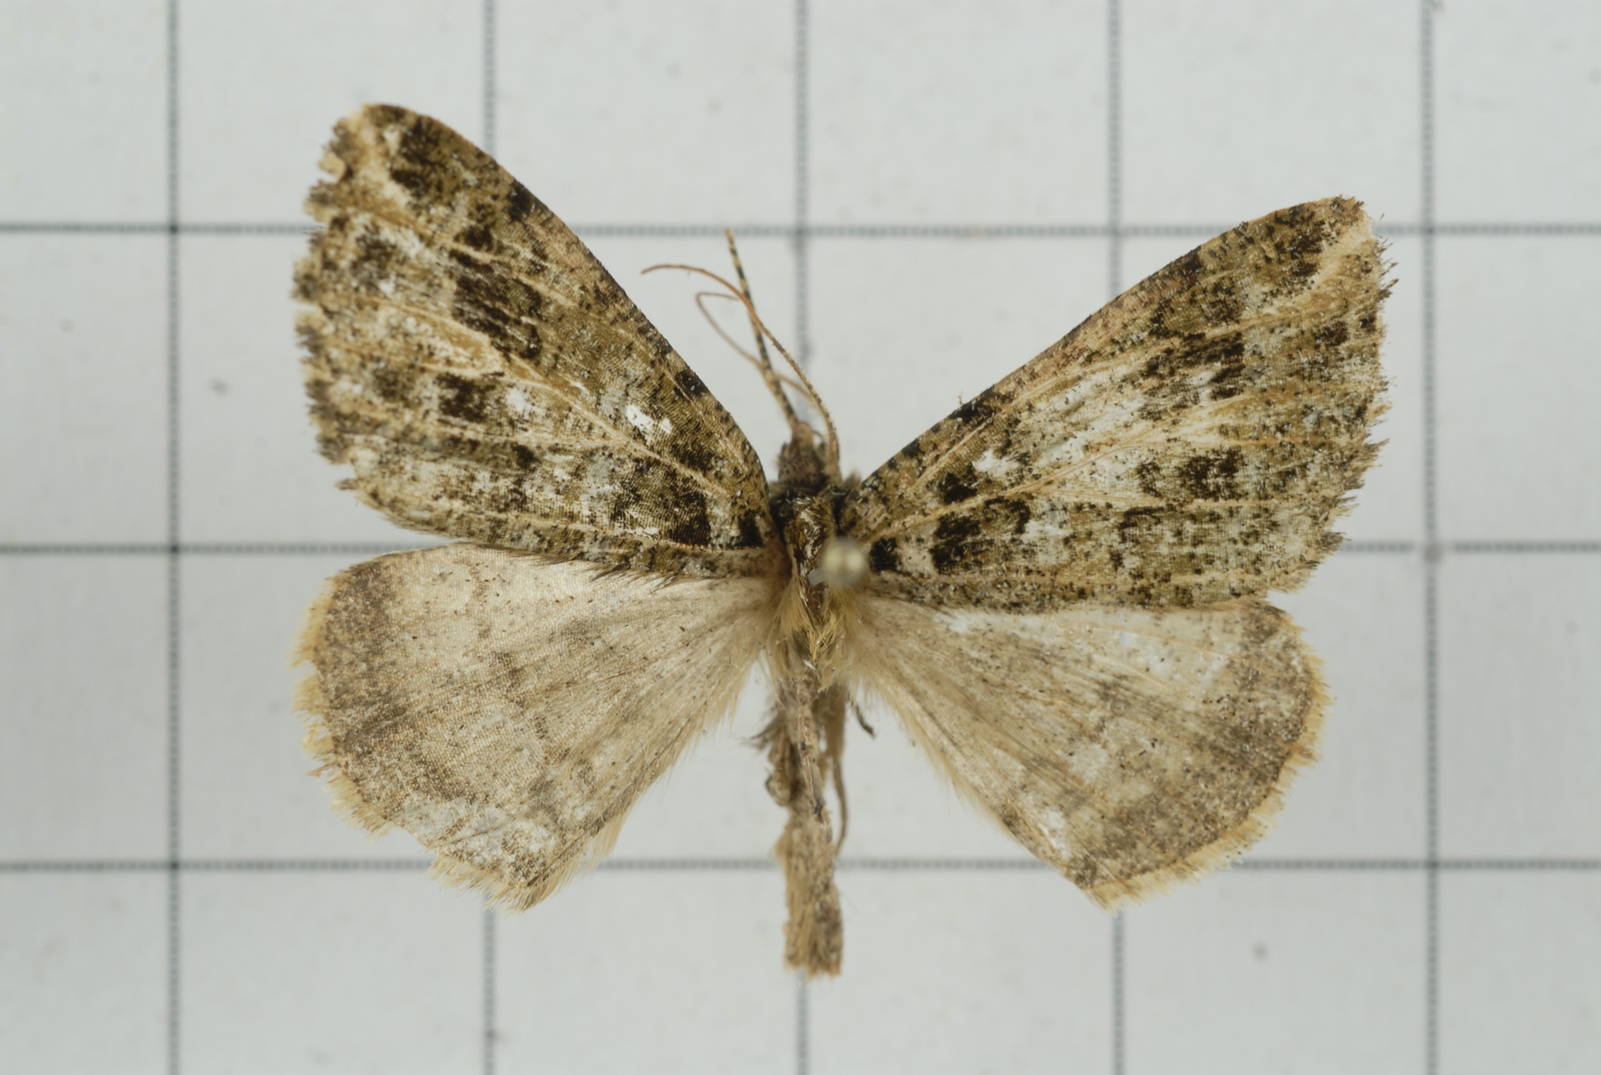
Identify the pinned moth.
Arichanna pryeraria
